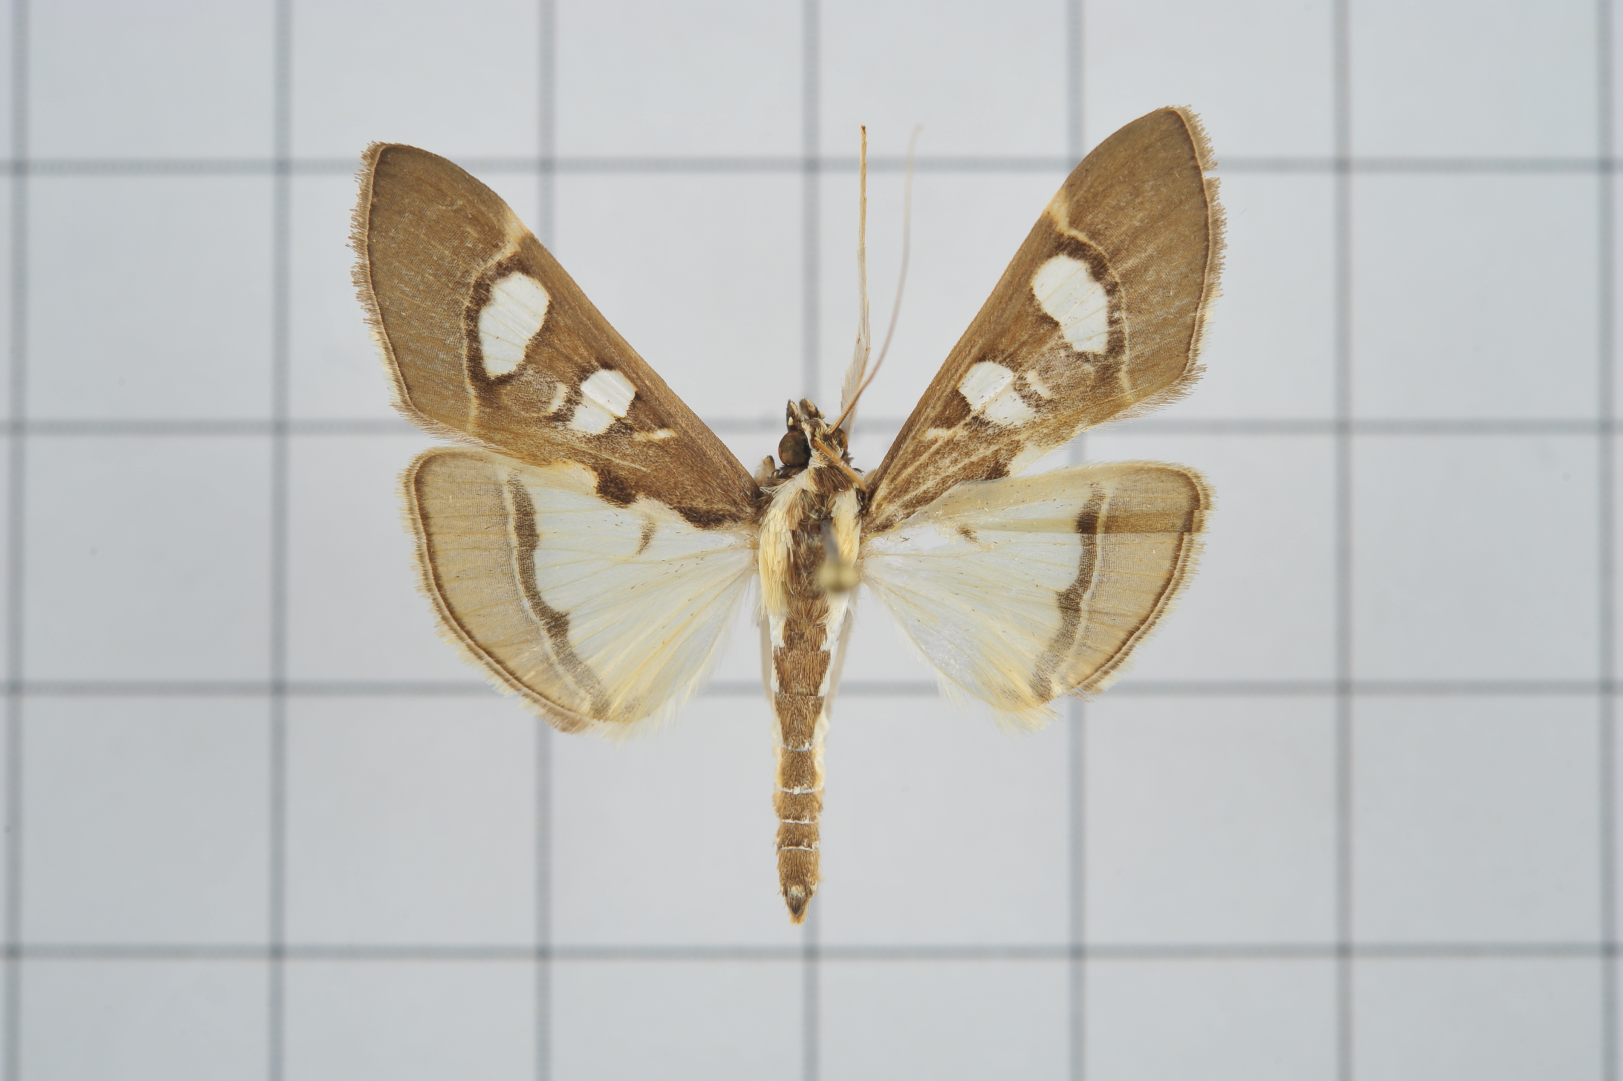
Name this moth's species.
Glyphodes chilka
